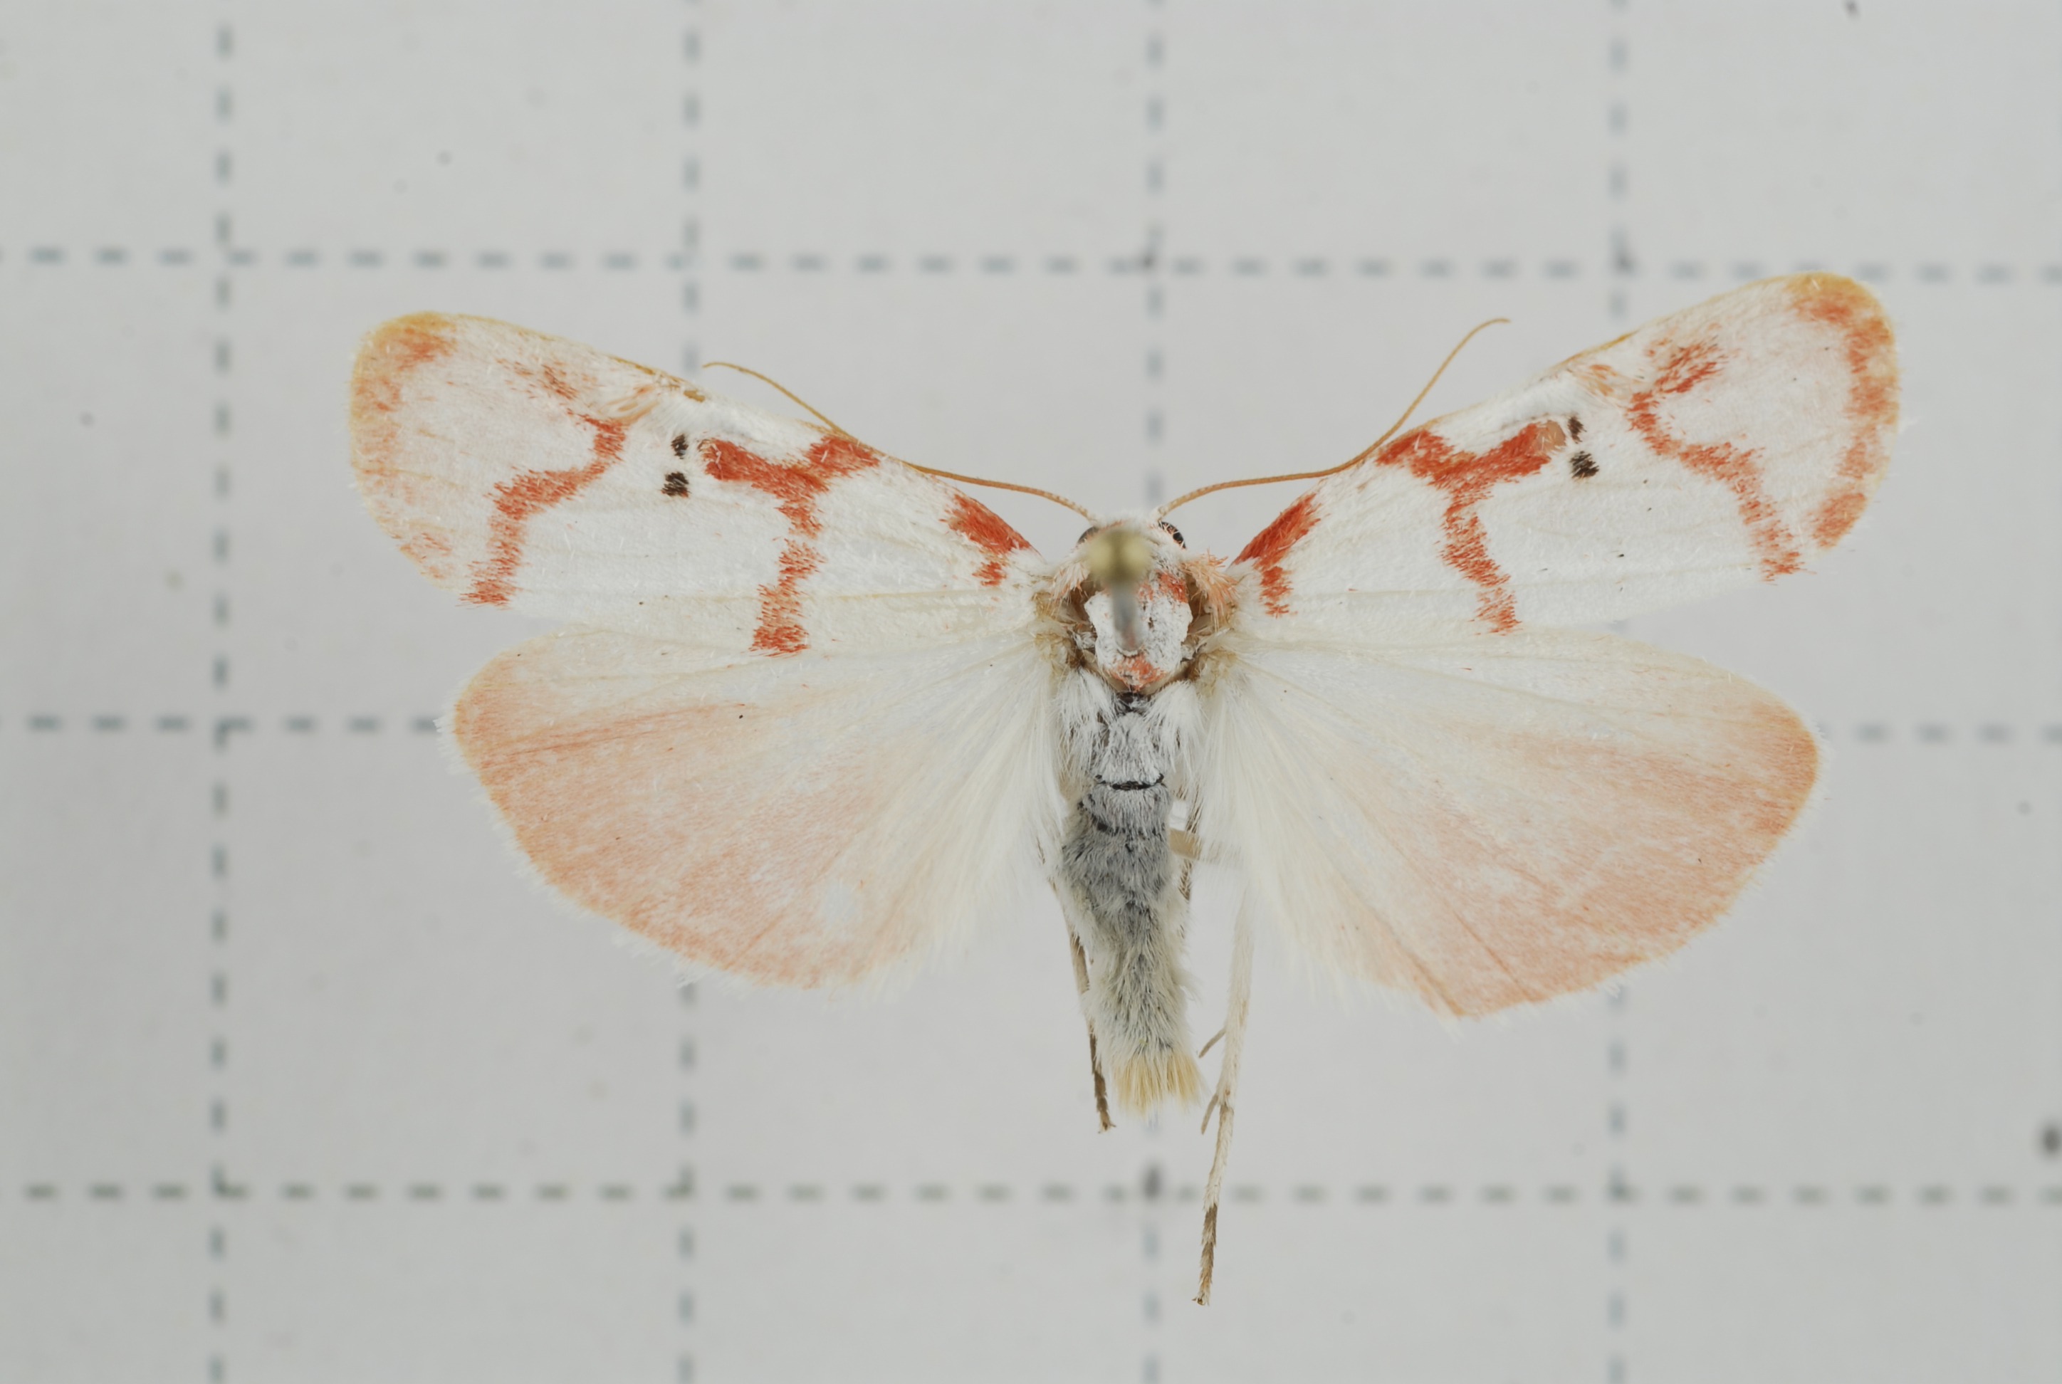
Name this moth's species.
Cyana hamata hamata
